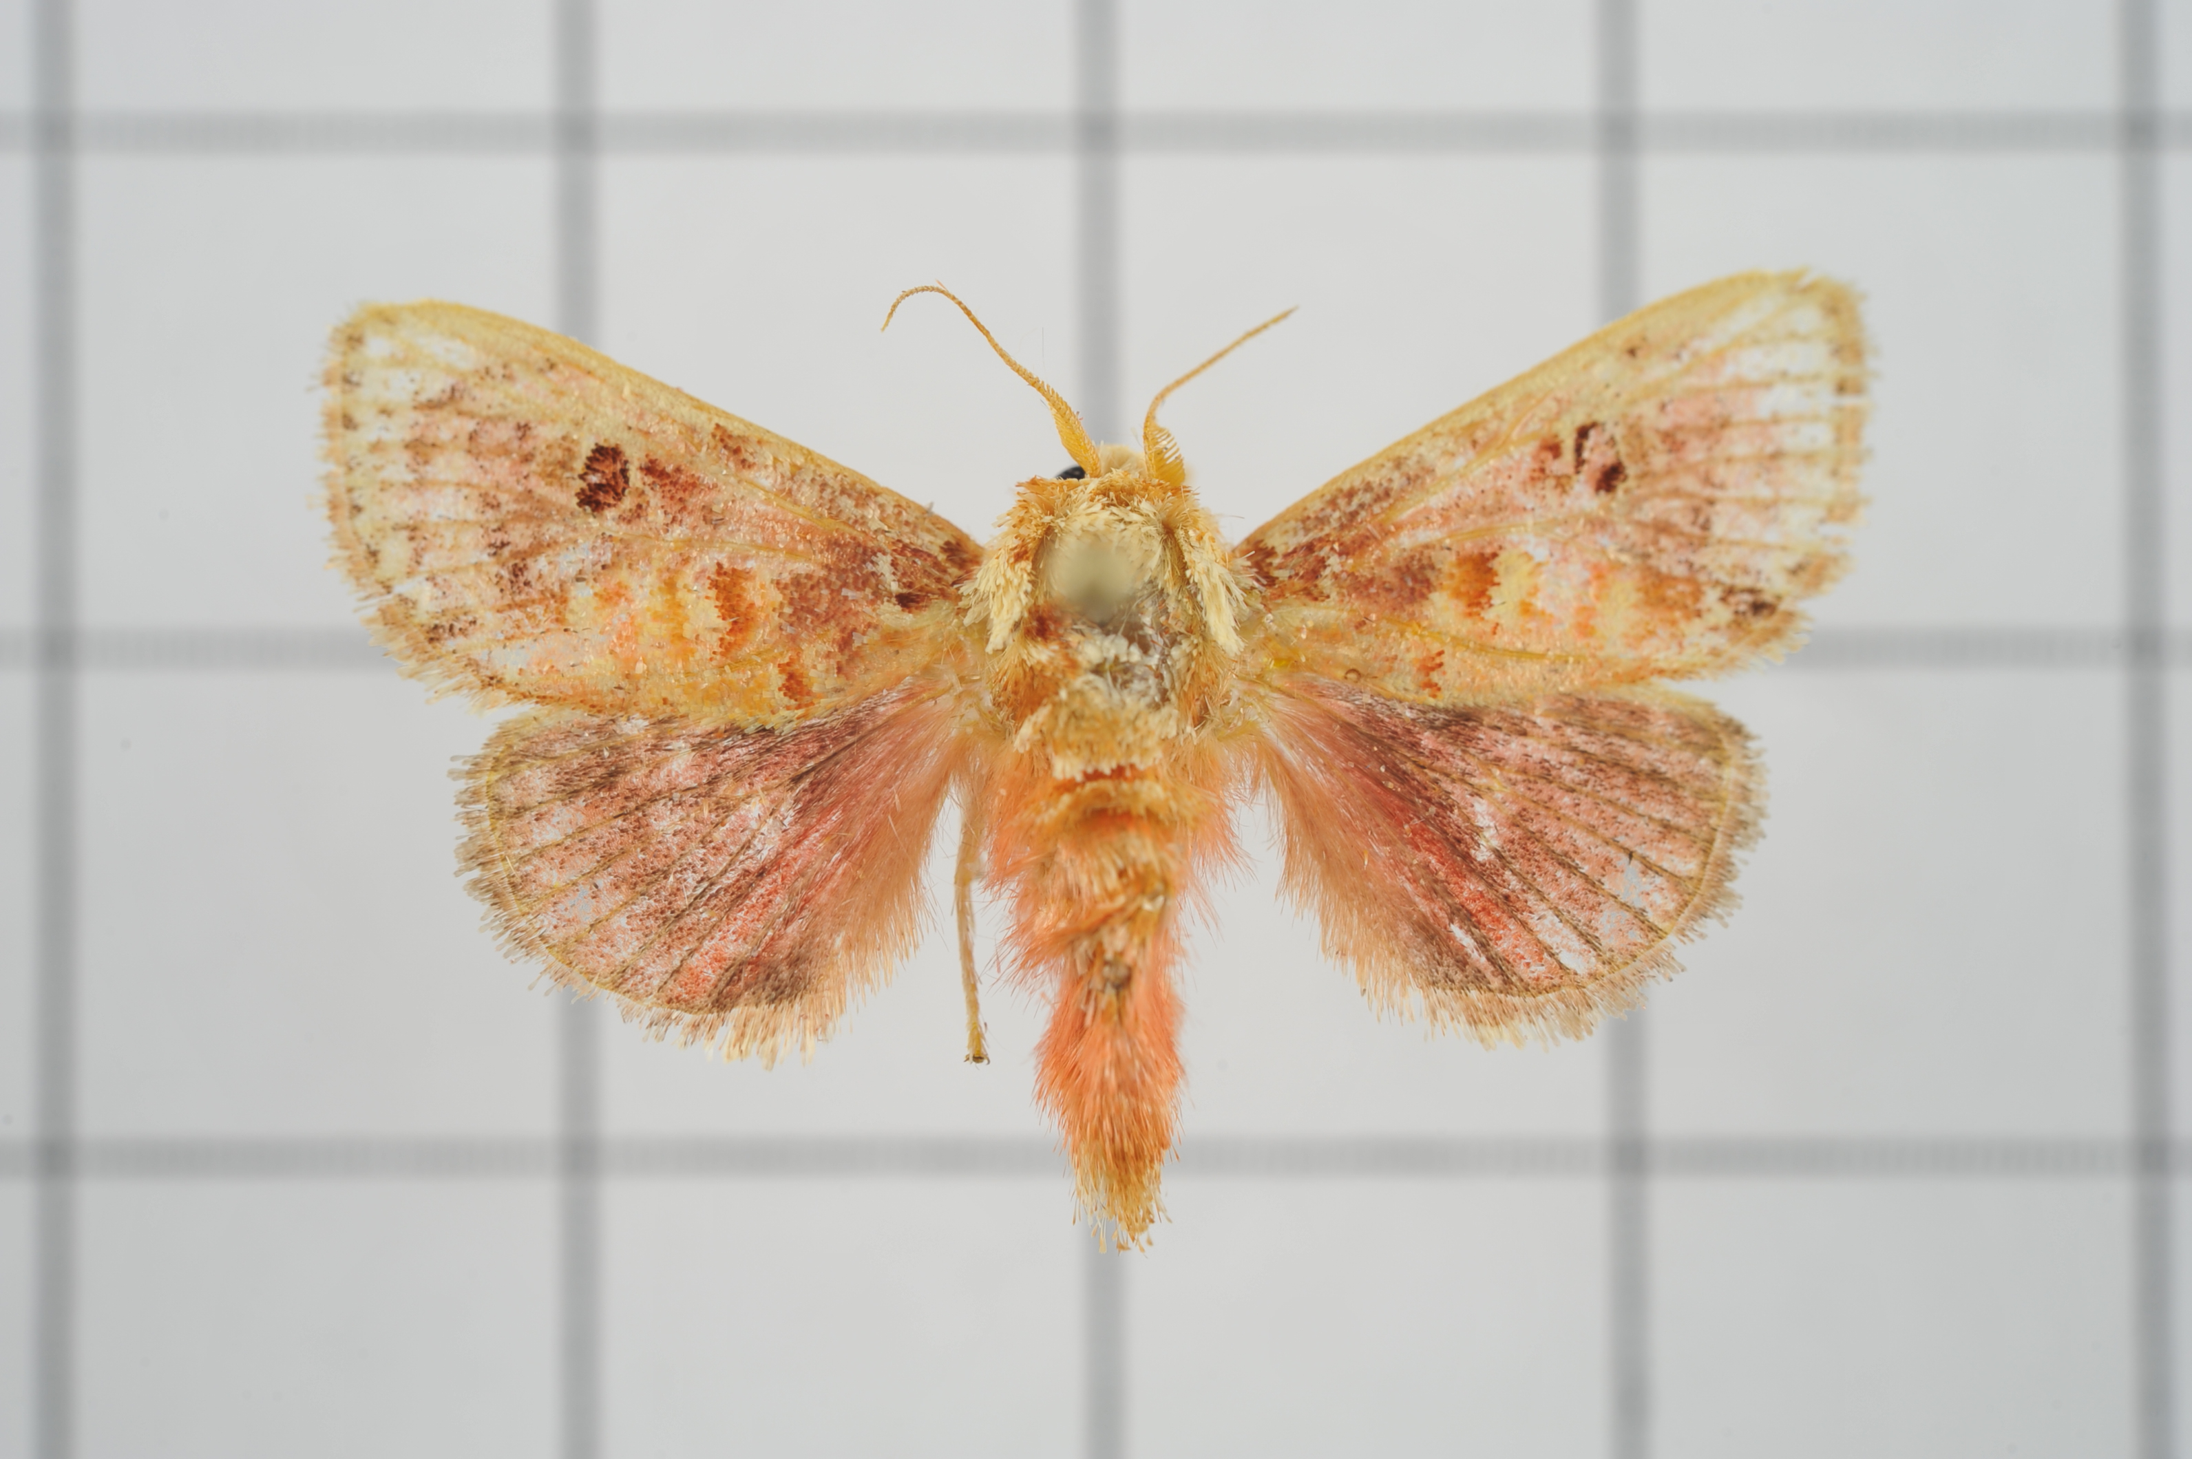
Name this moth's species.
Demonarosa rufotessellata subrosea
